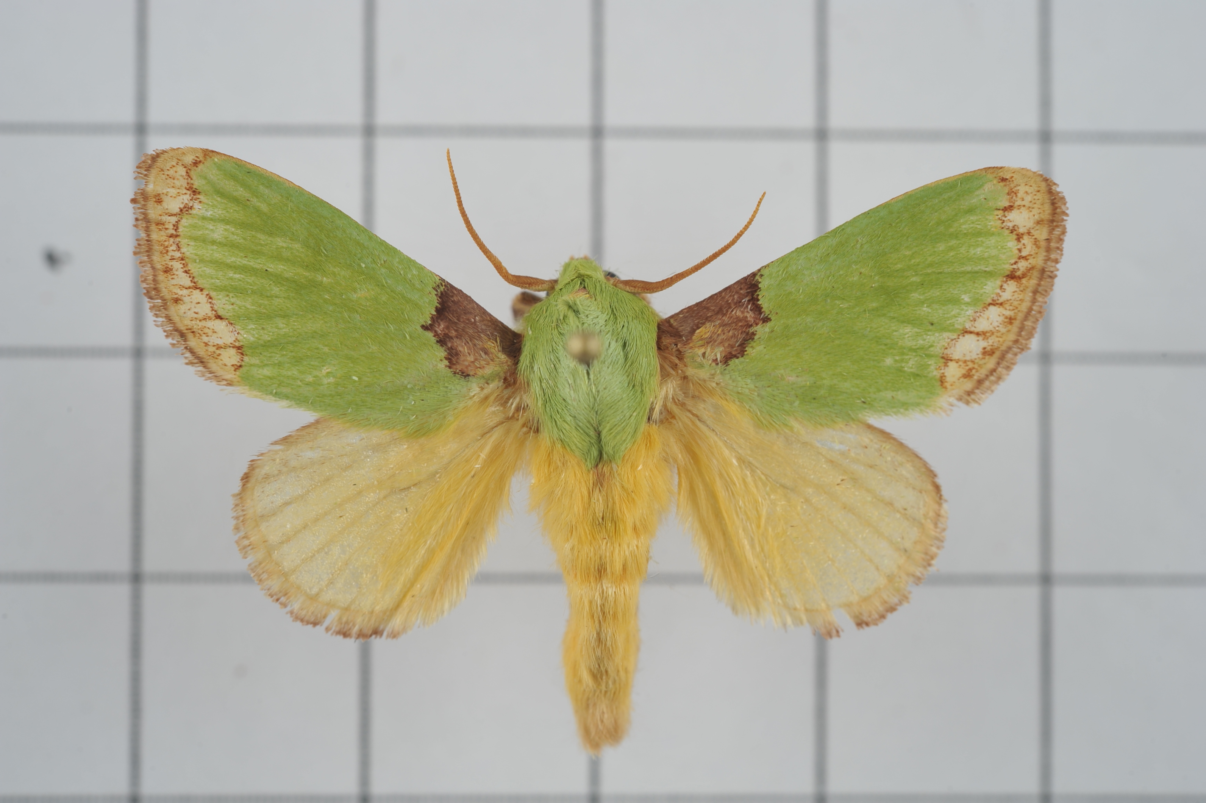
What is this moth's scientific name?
Parasa consocia
